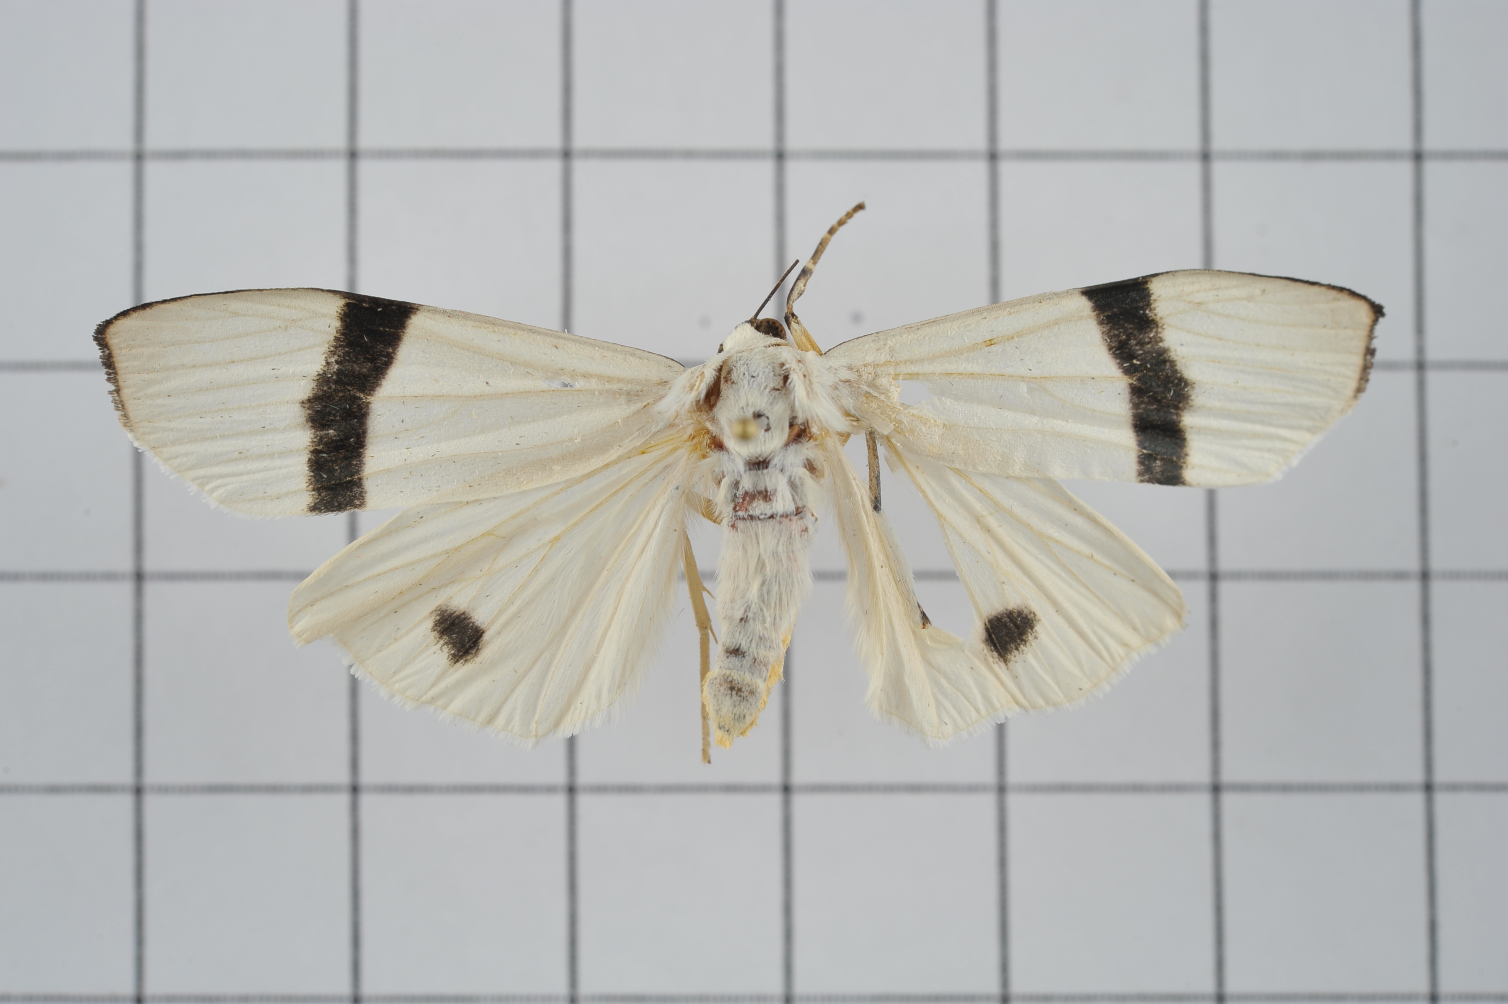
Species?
Vamuna alboluteora
